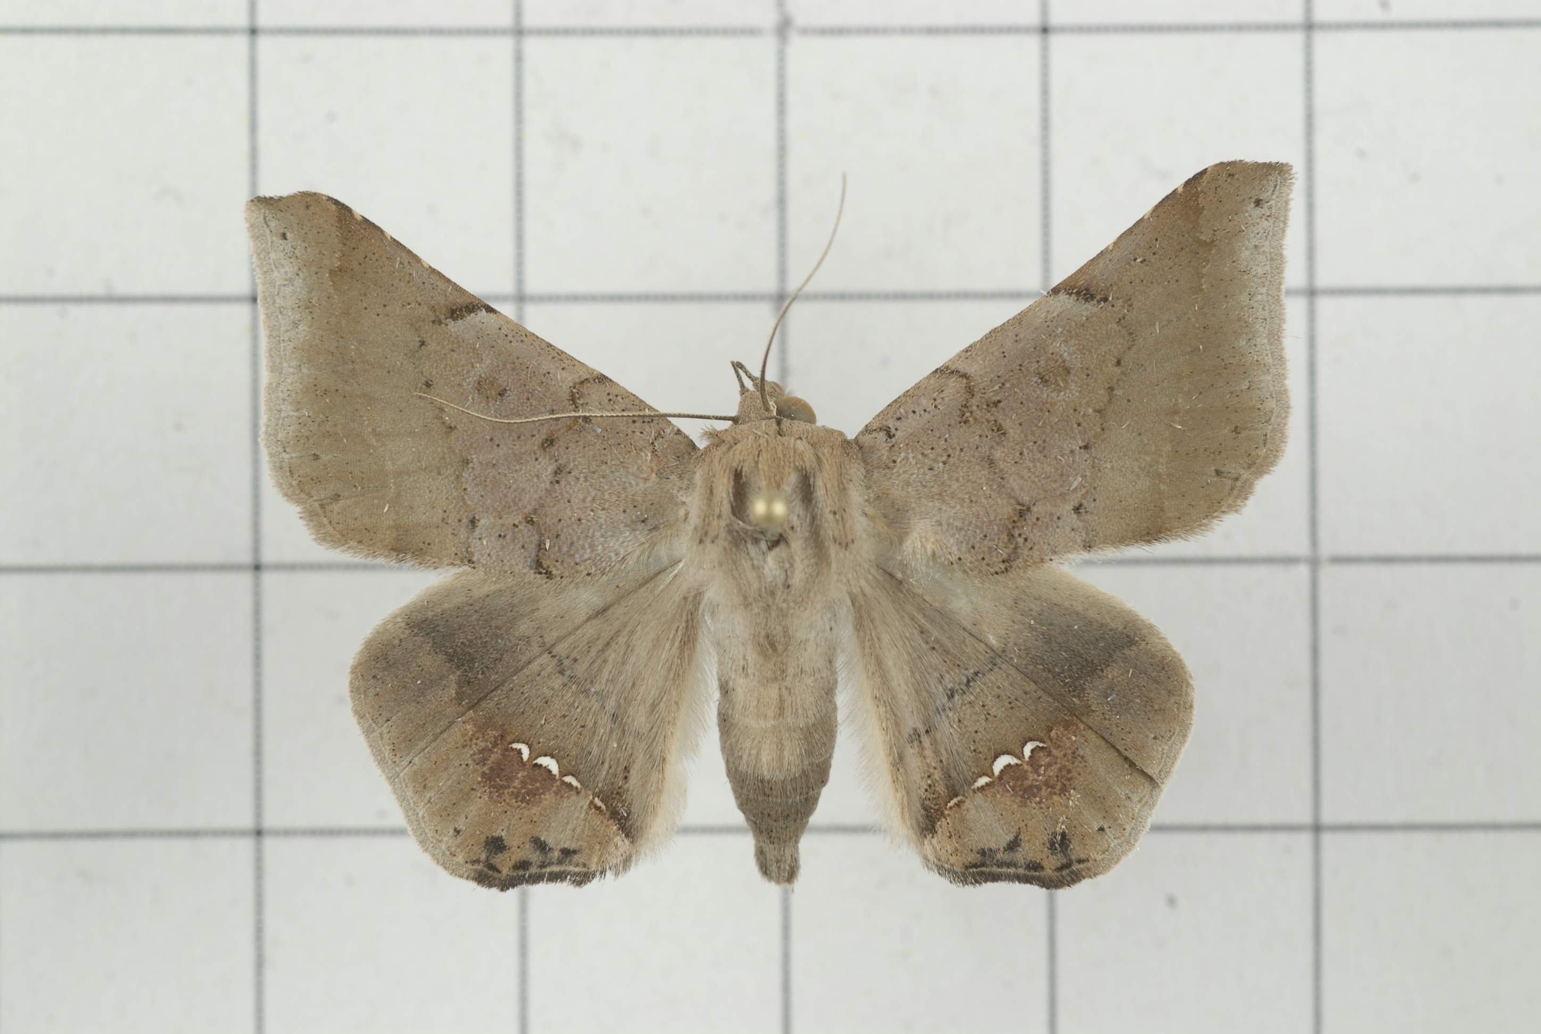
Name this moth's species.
Macaldenia palumba
